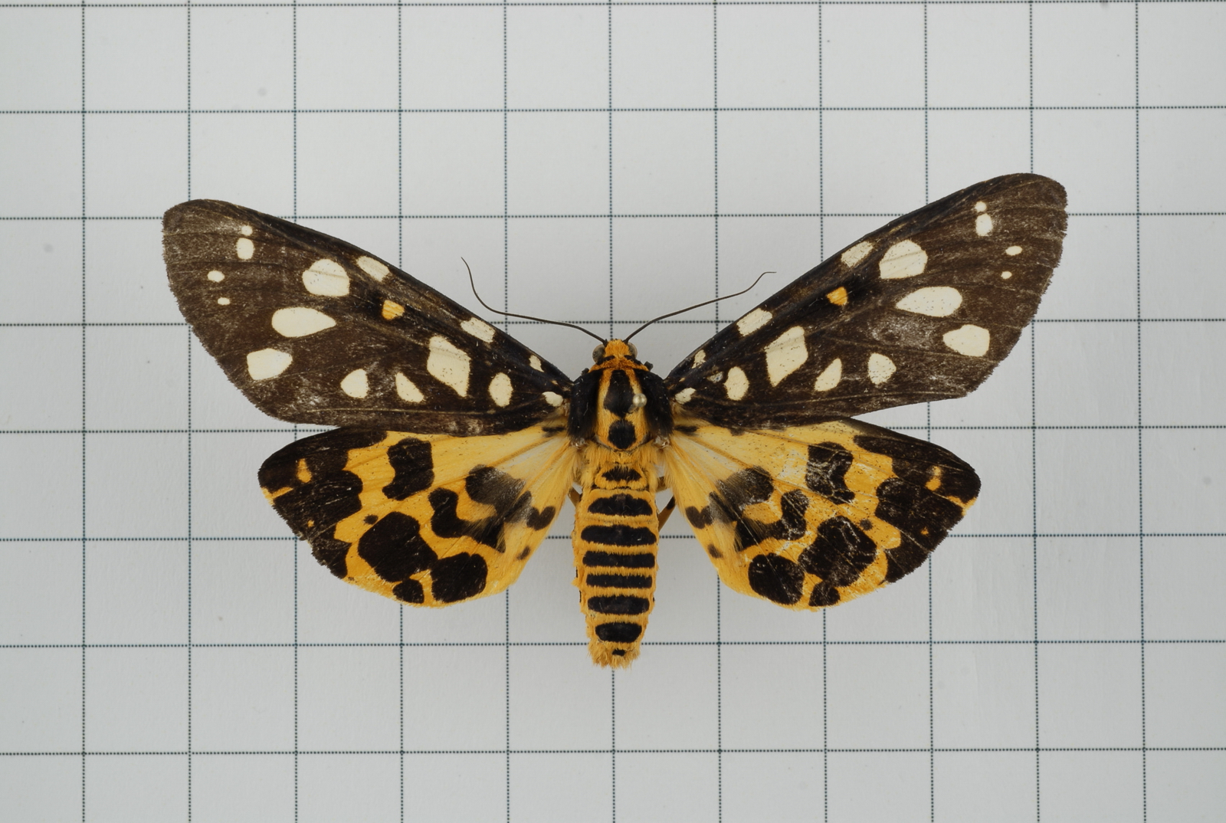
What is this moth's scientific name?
Aglaomorpha histrio formosana
